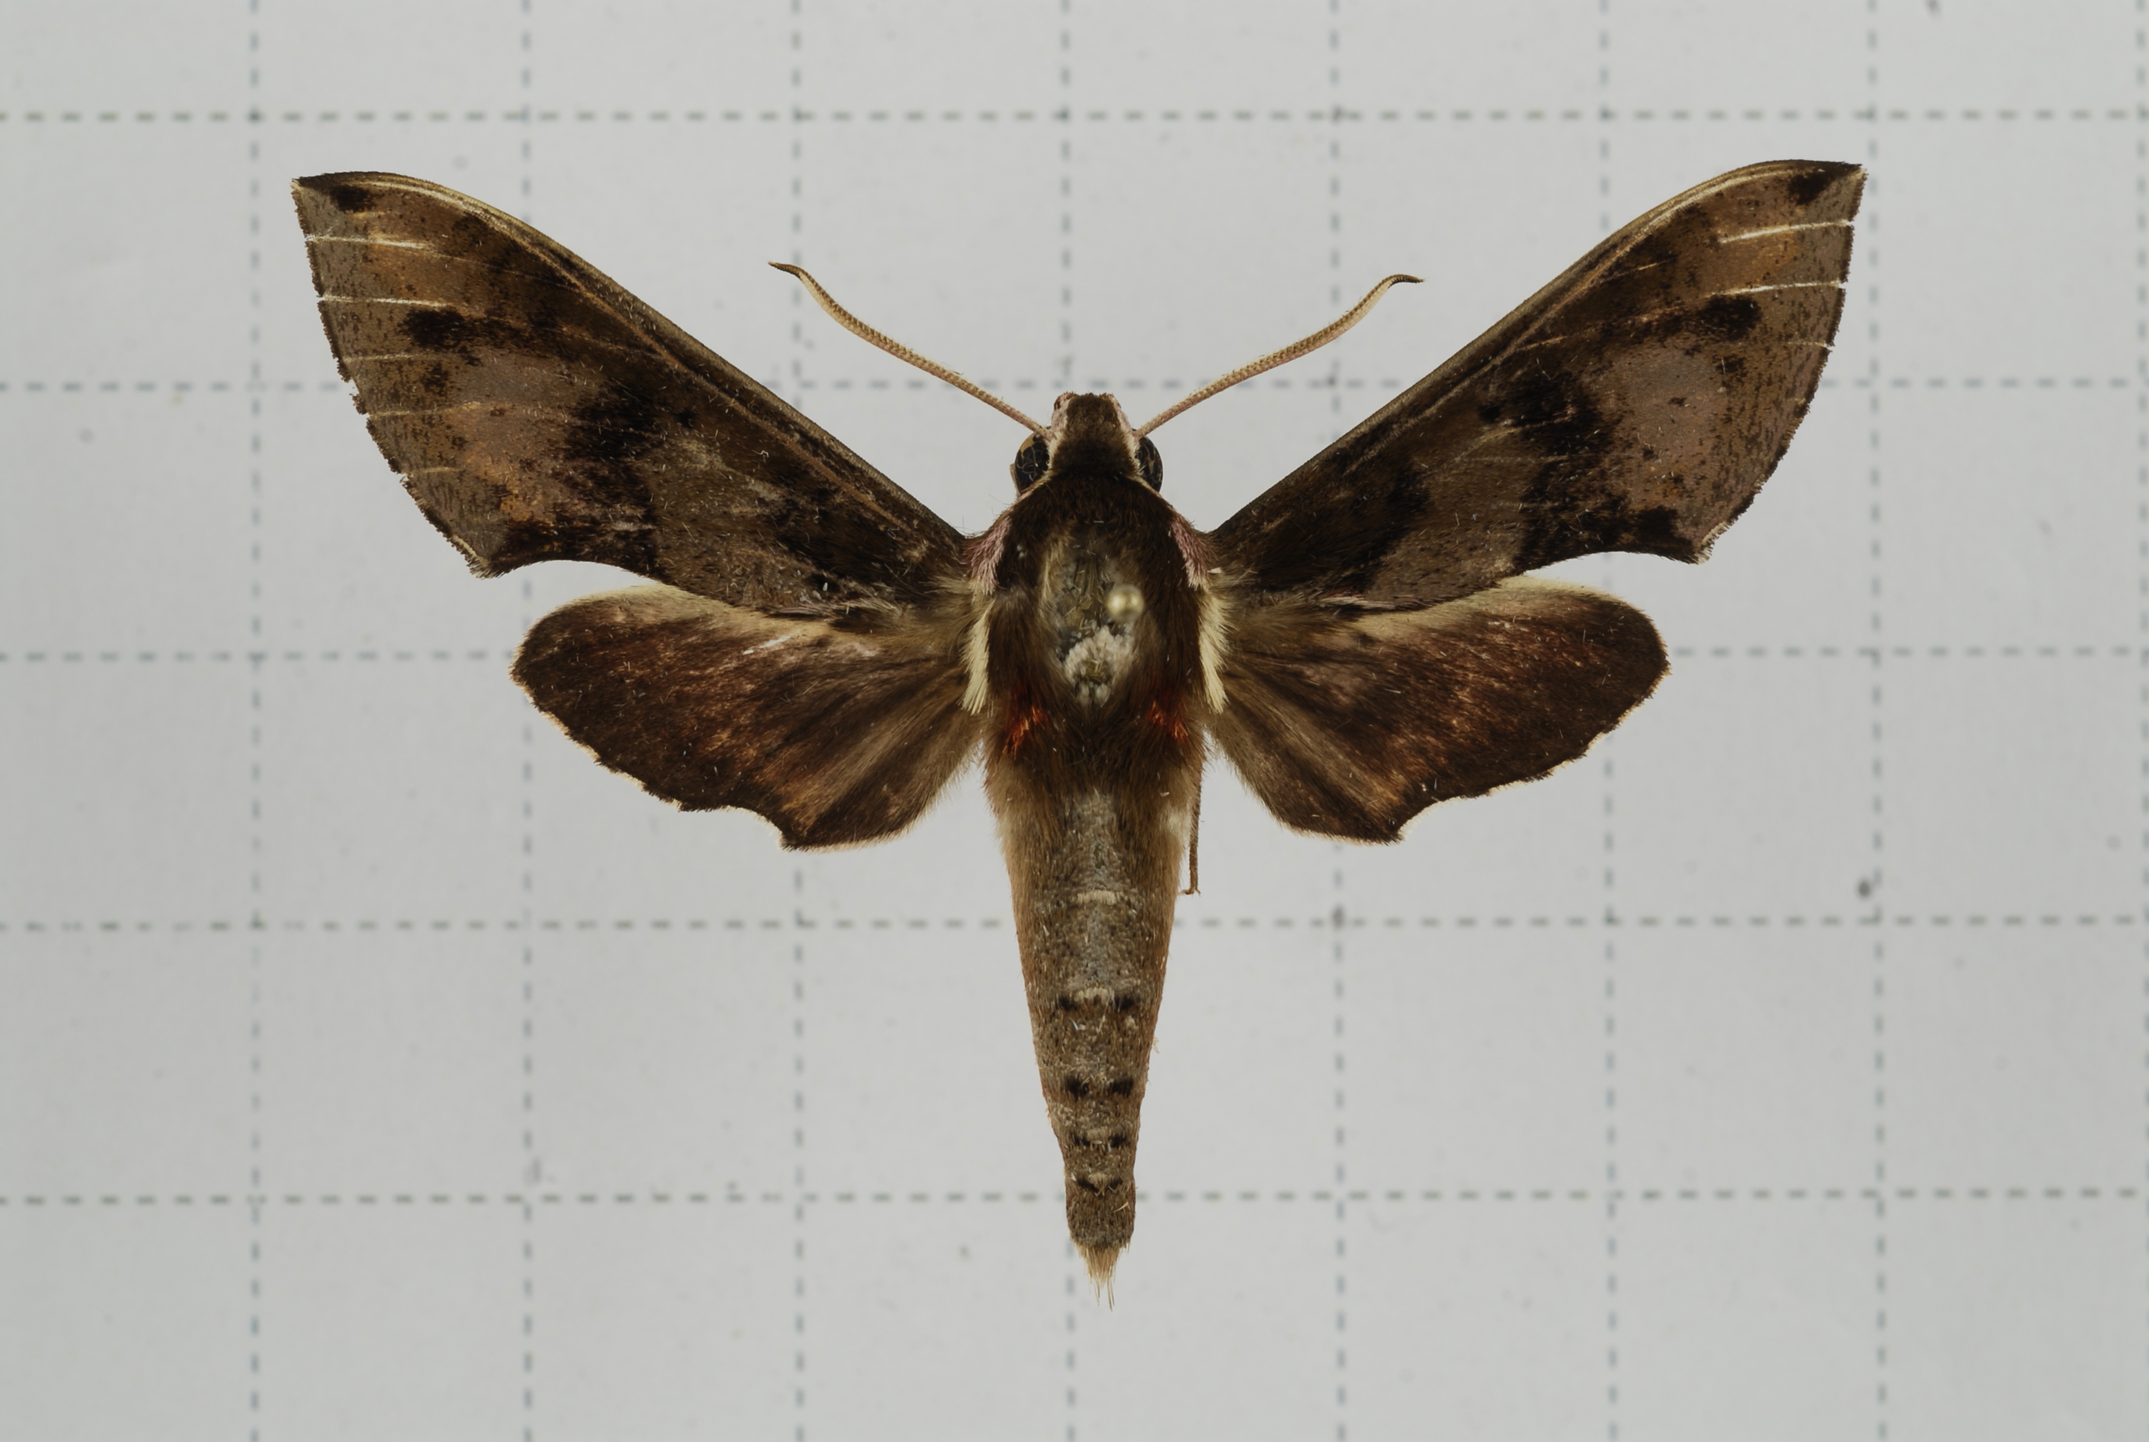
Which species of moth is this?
Rhagastis binoculata
